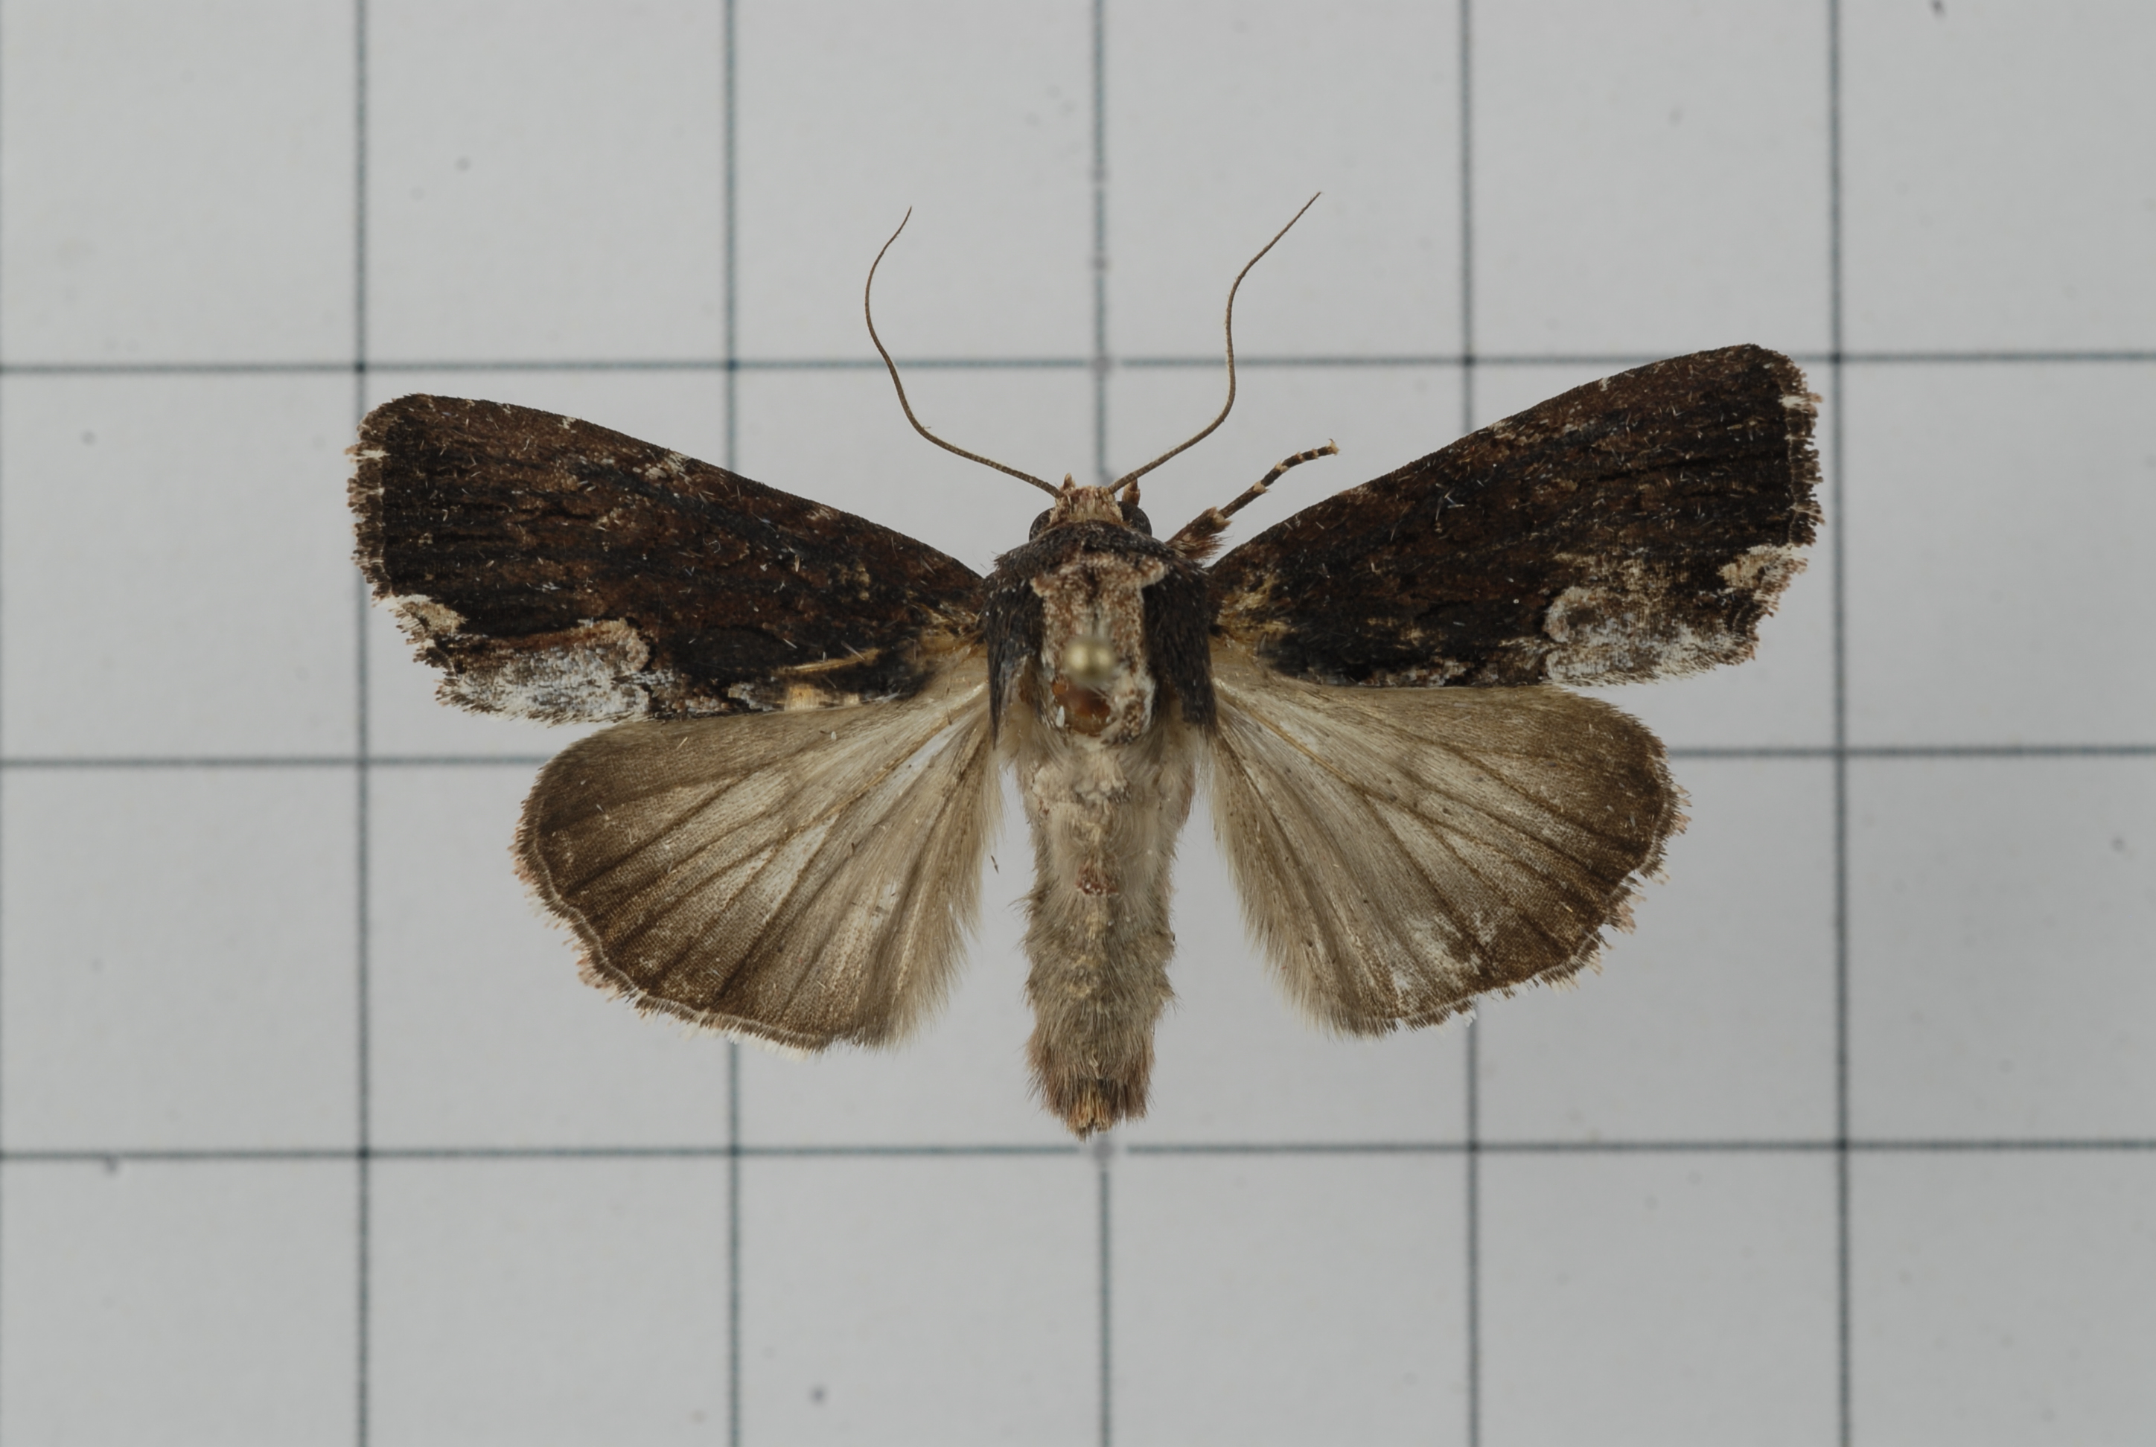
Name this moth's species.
Dipterygina indica
